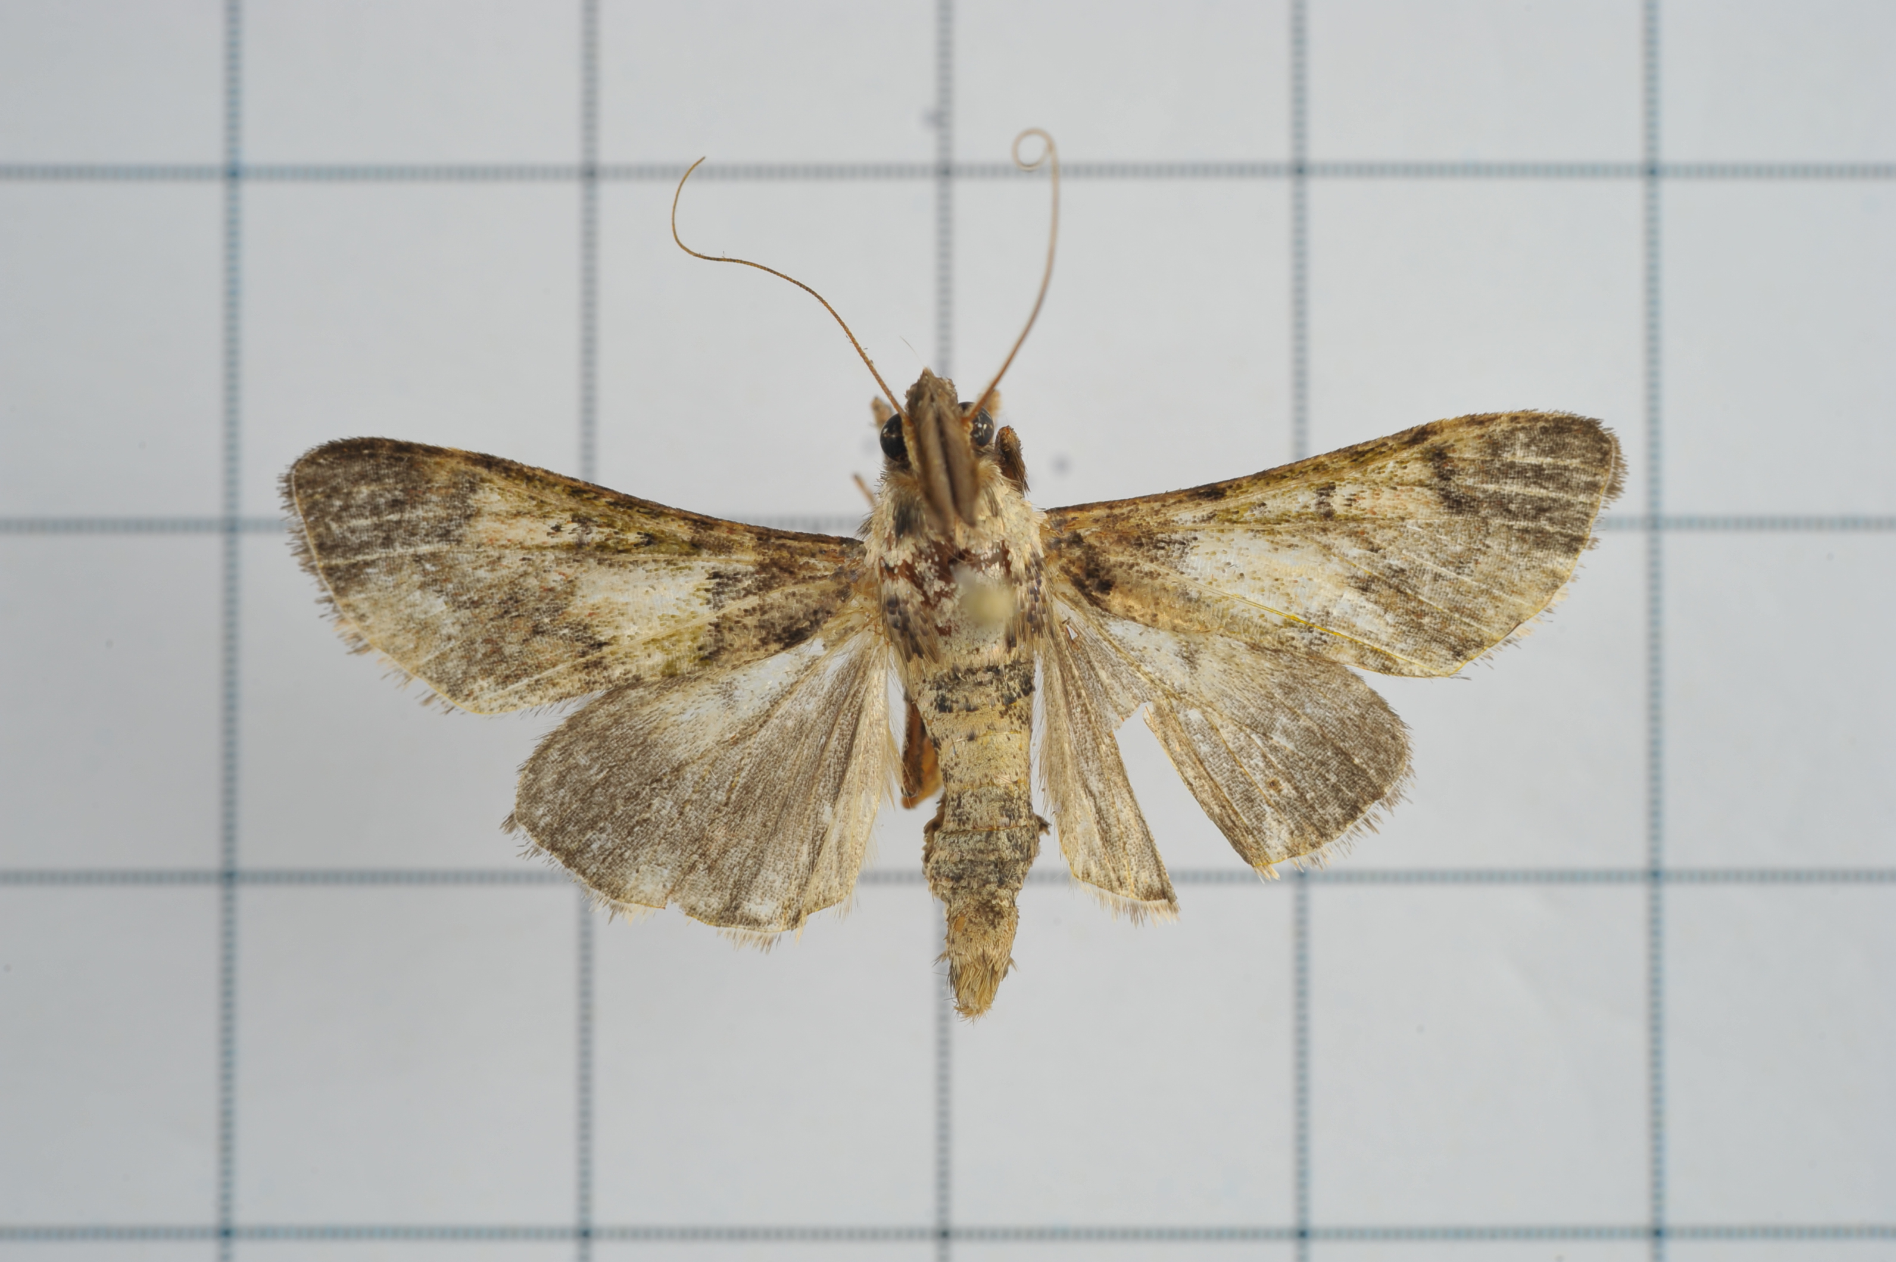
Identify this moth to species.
Teliphasa nubilosa
